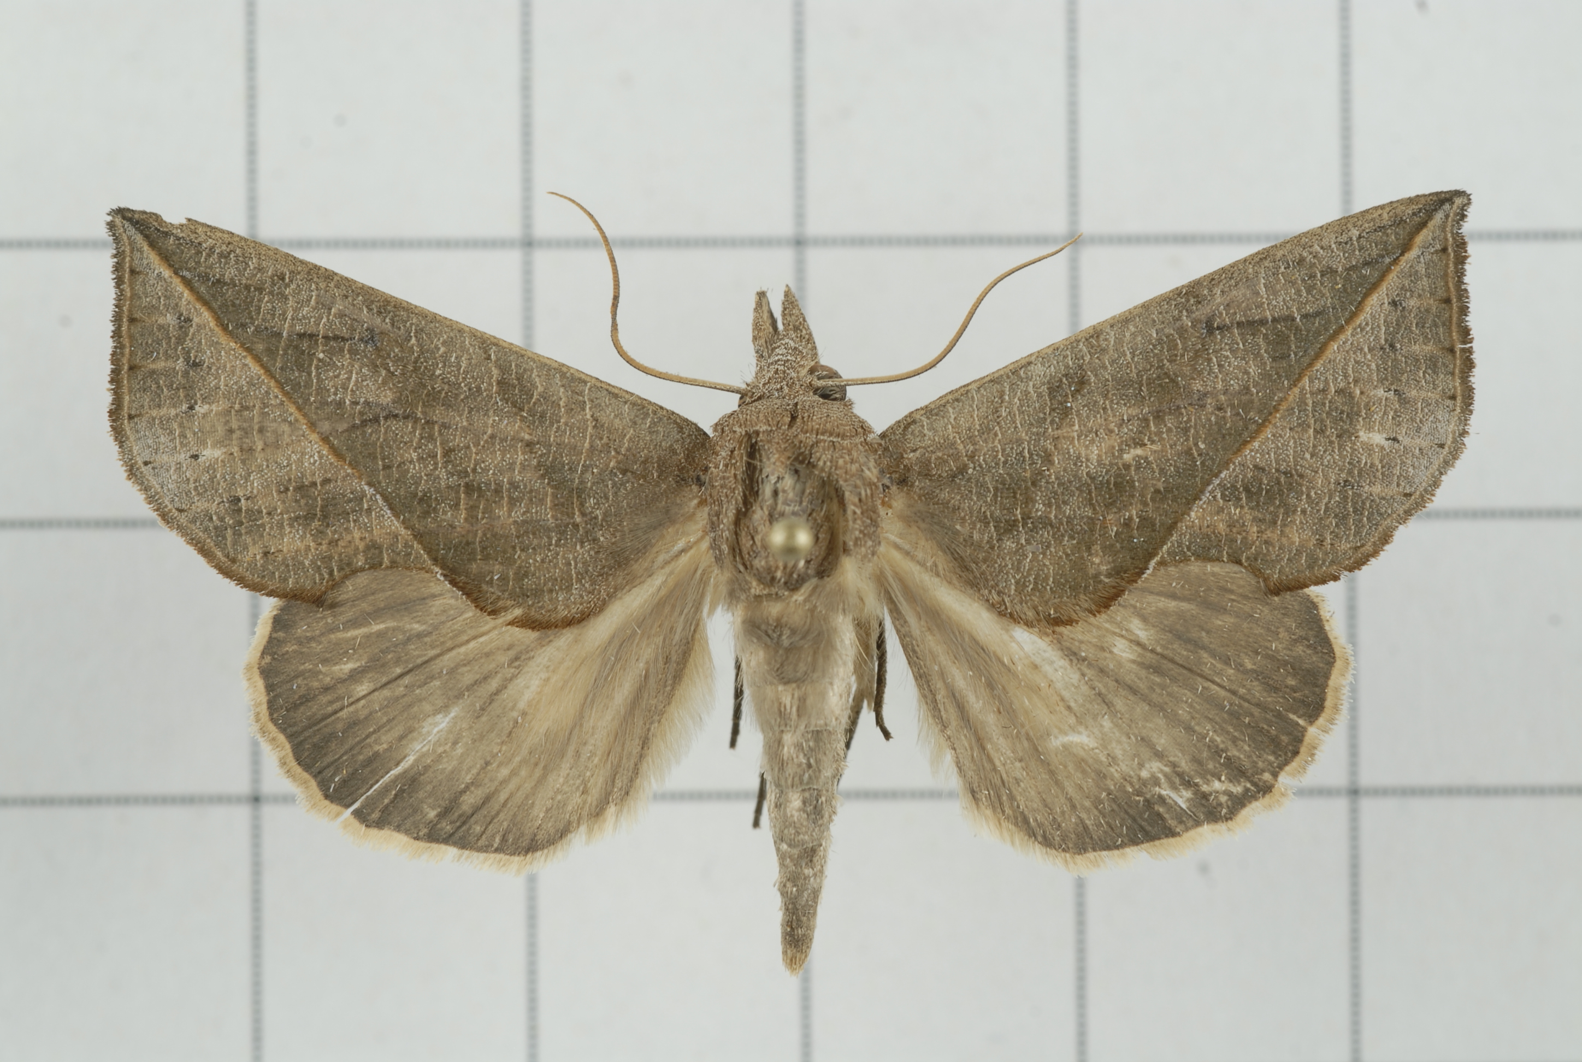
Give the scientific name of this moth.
Calyptra minuticornis bisacutum
